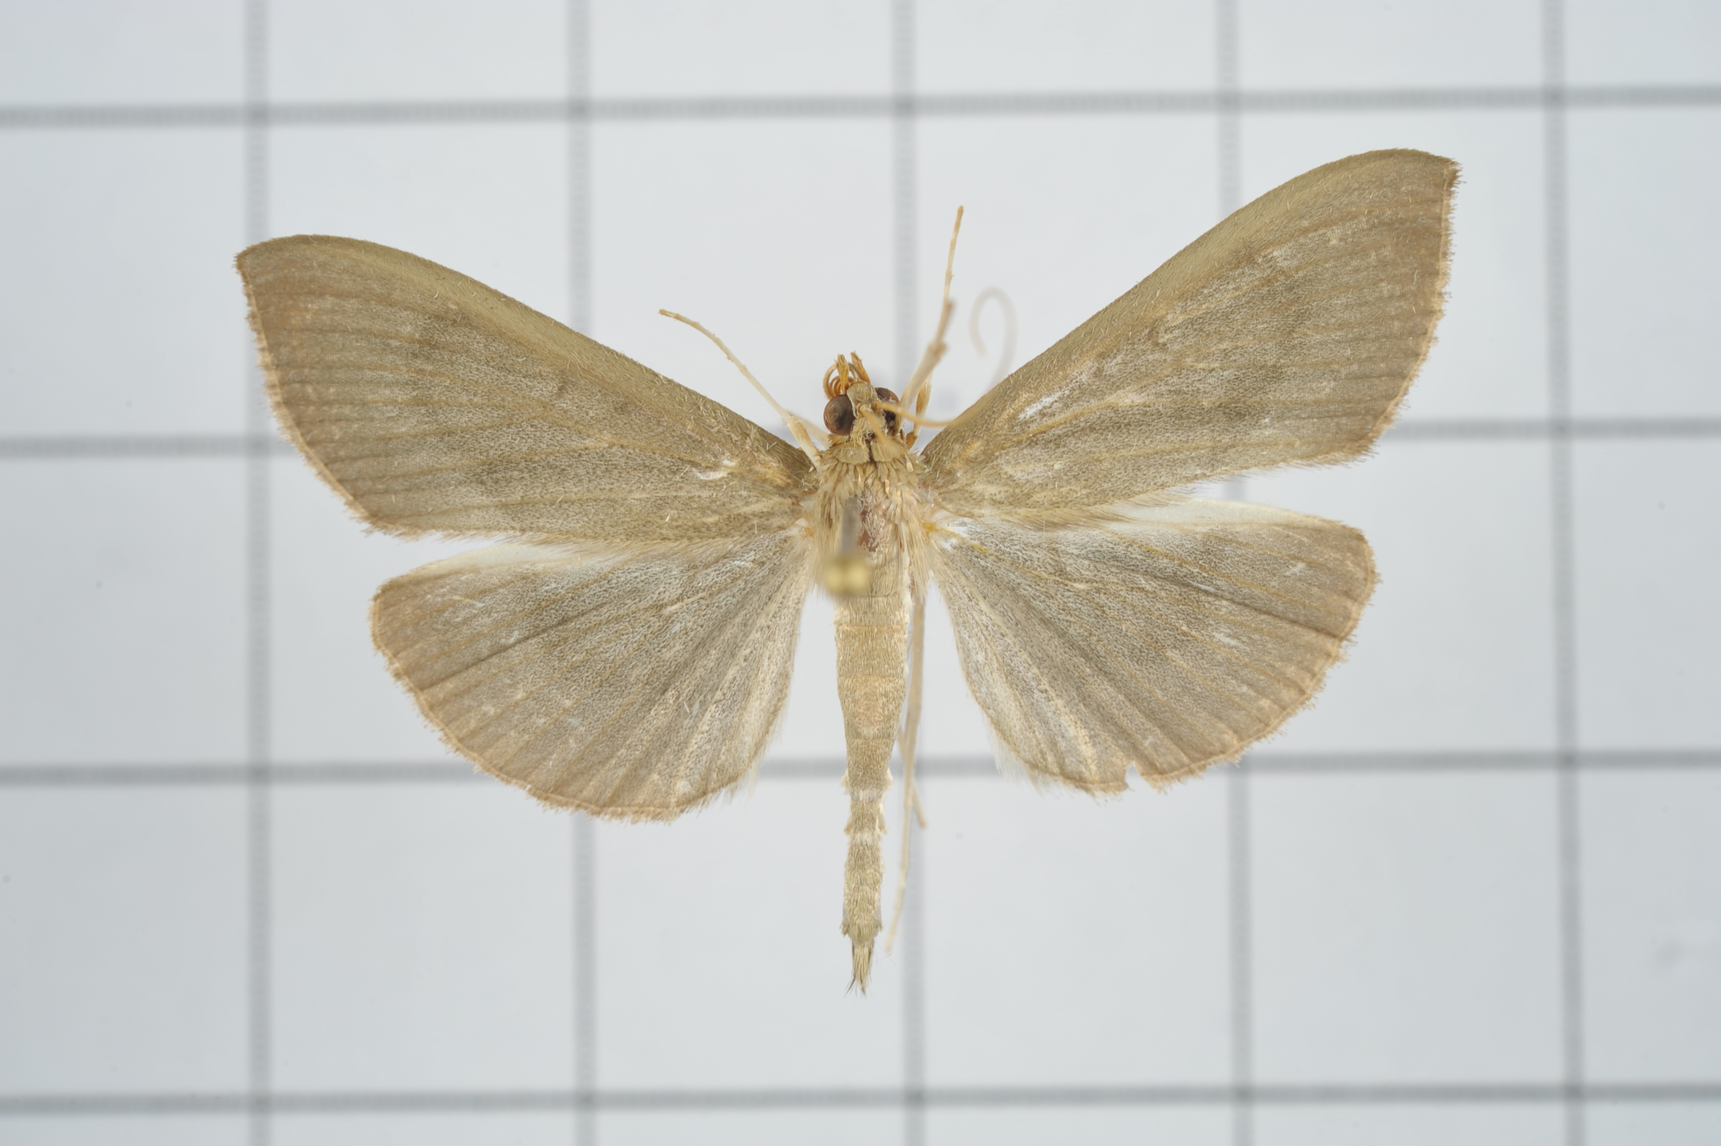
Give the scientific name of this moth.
Glauconoe deductalis
